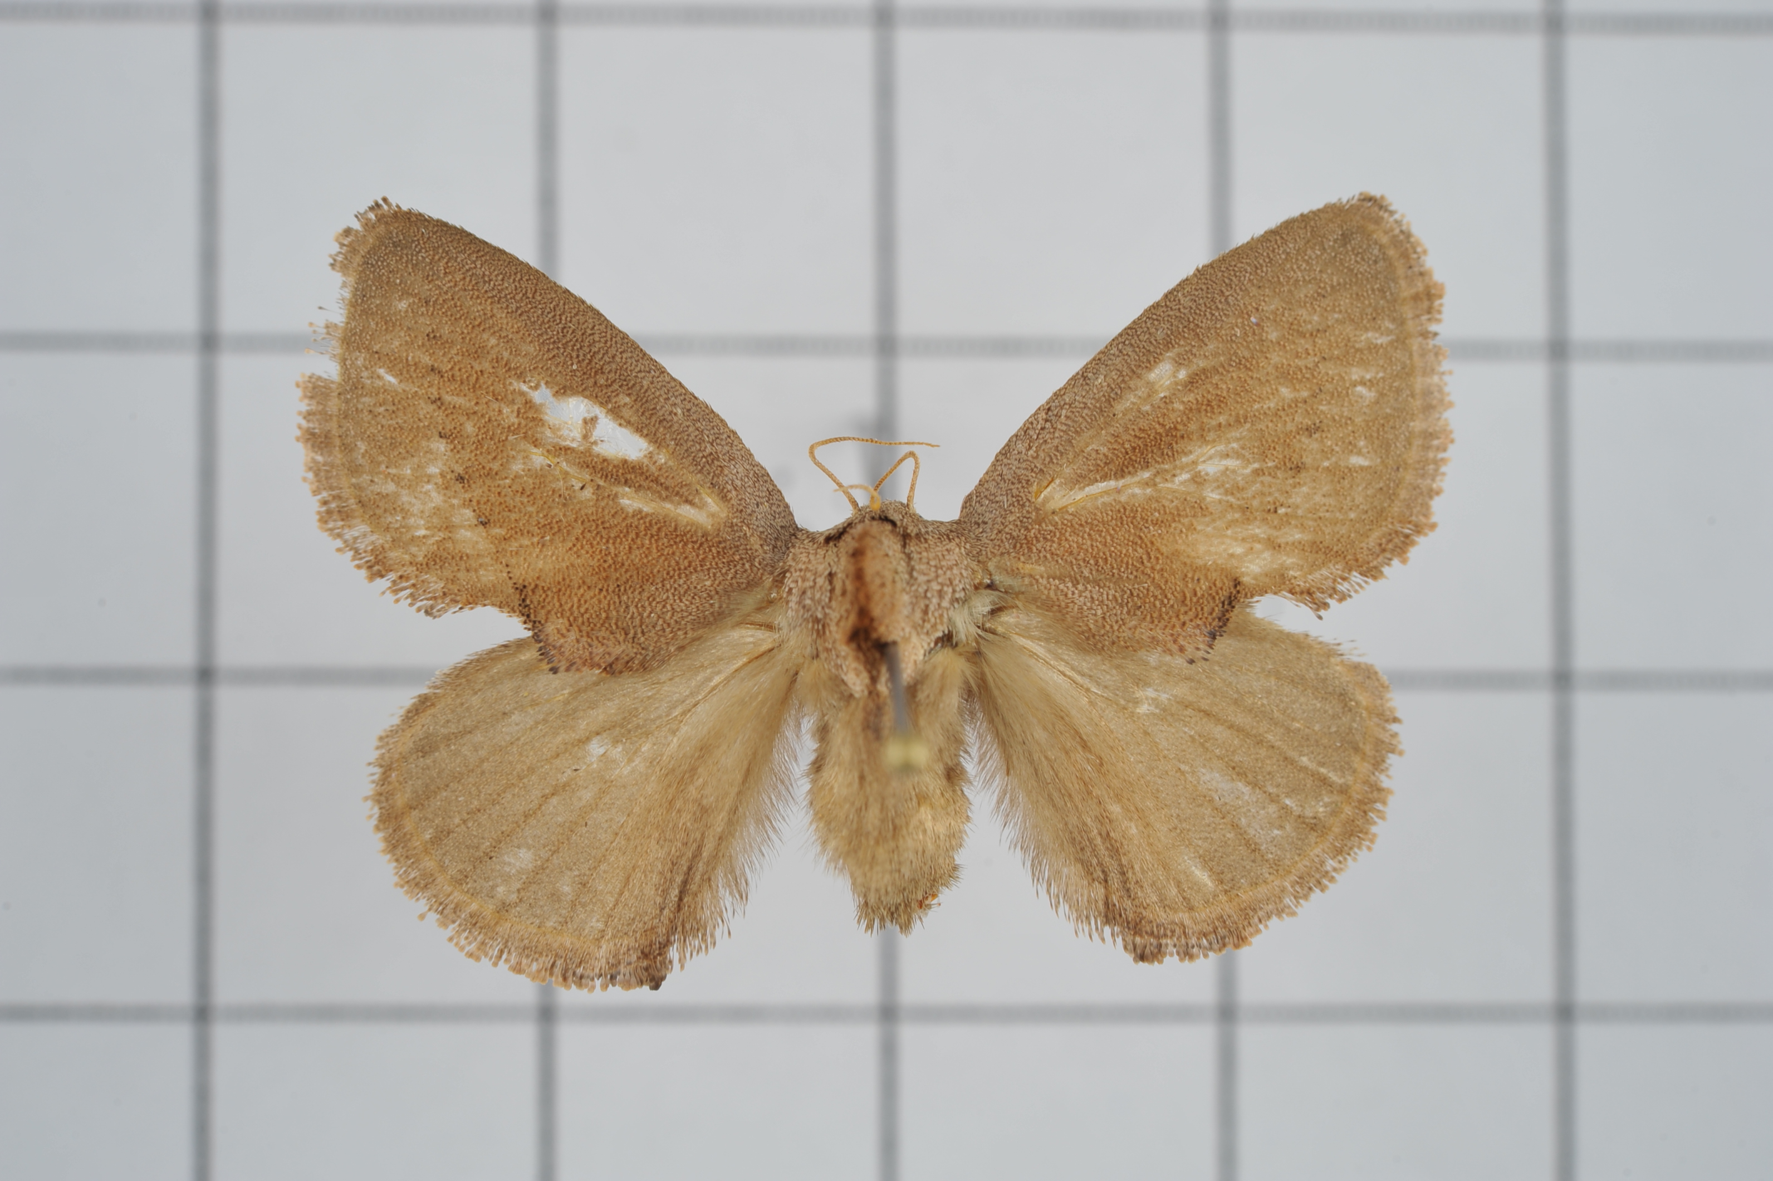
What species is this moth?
Rhamnosa uniformis
